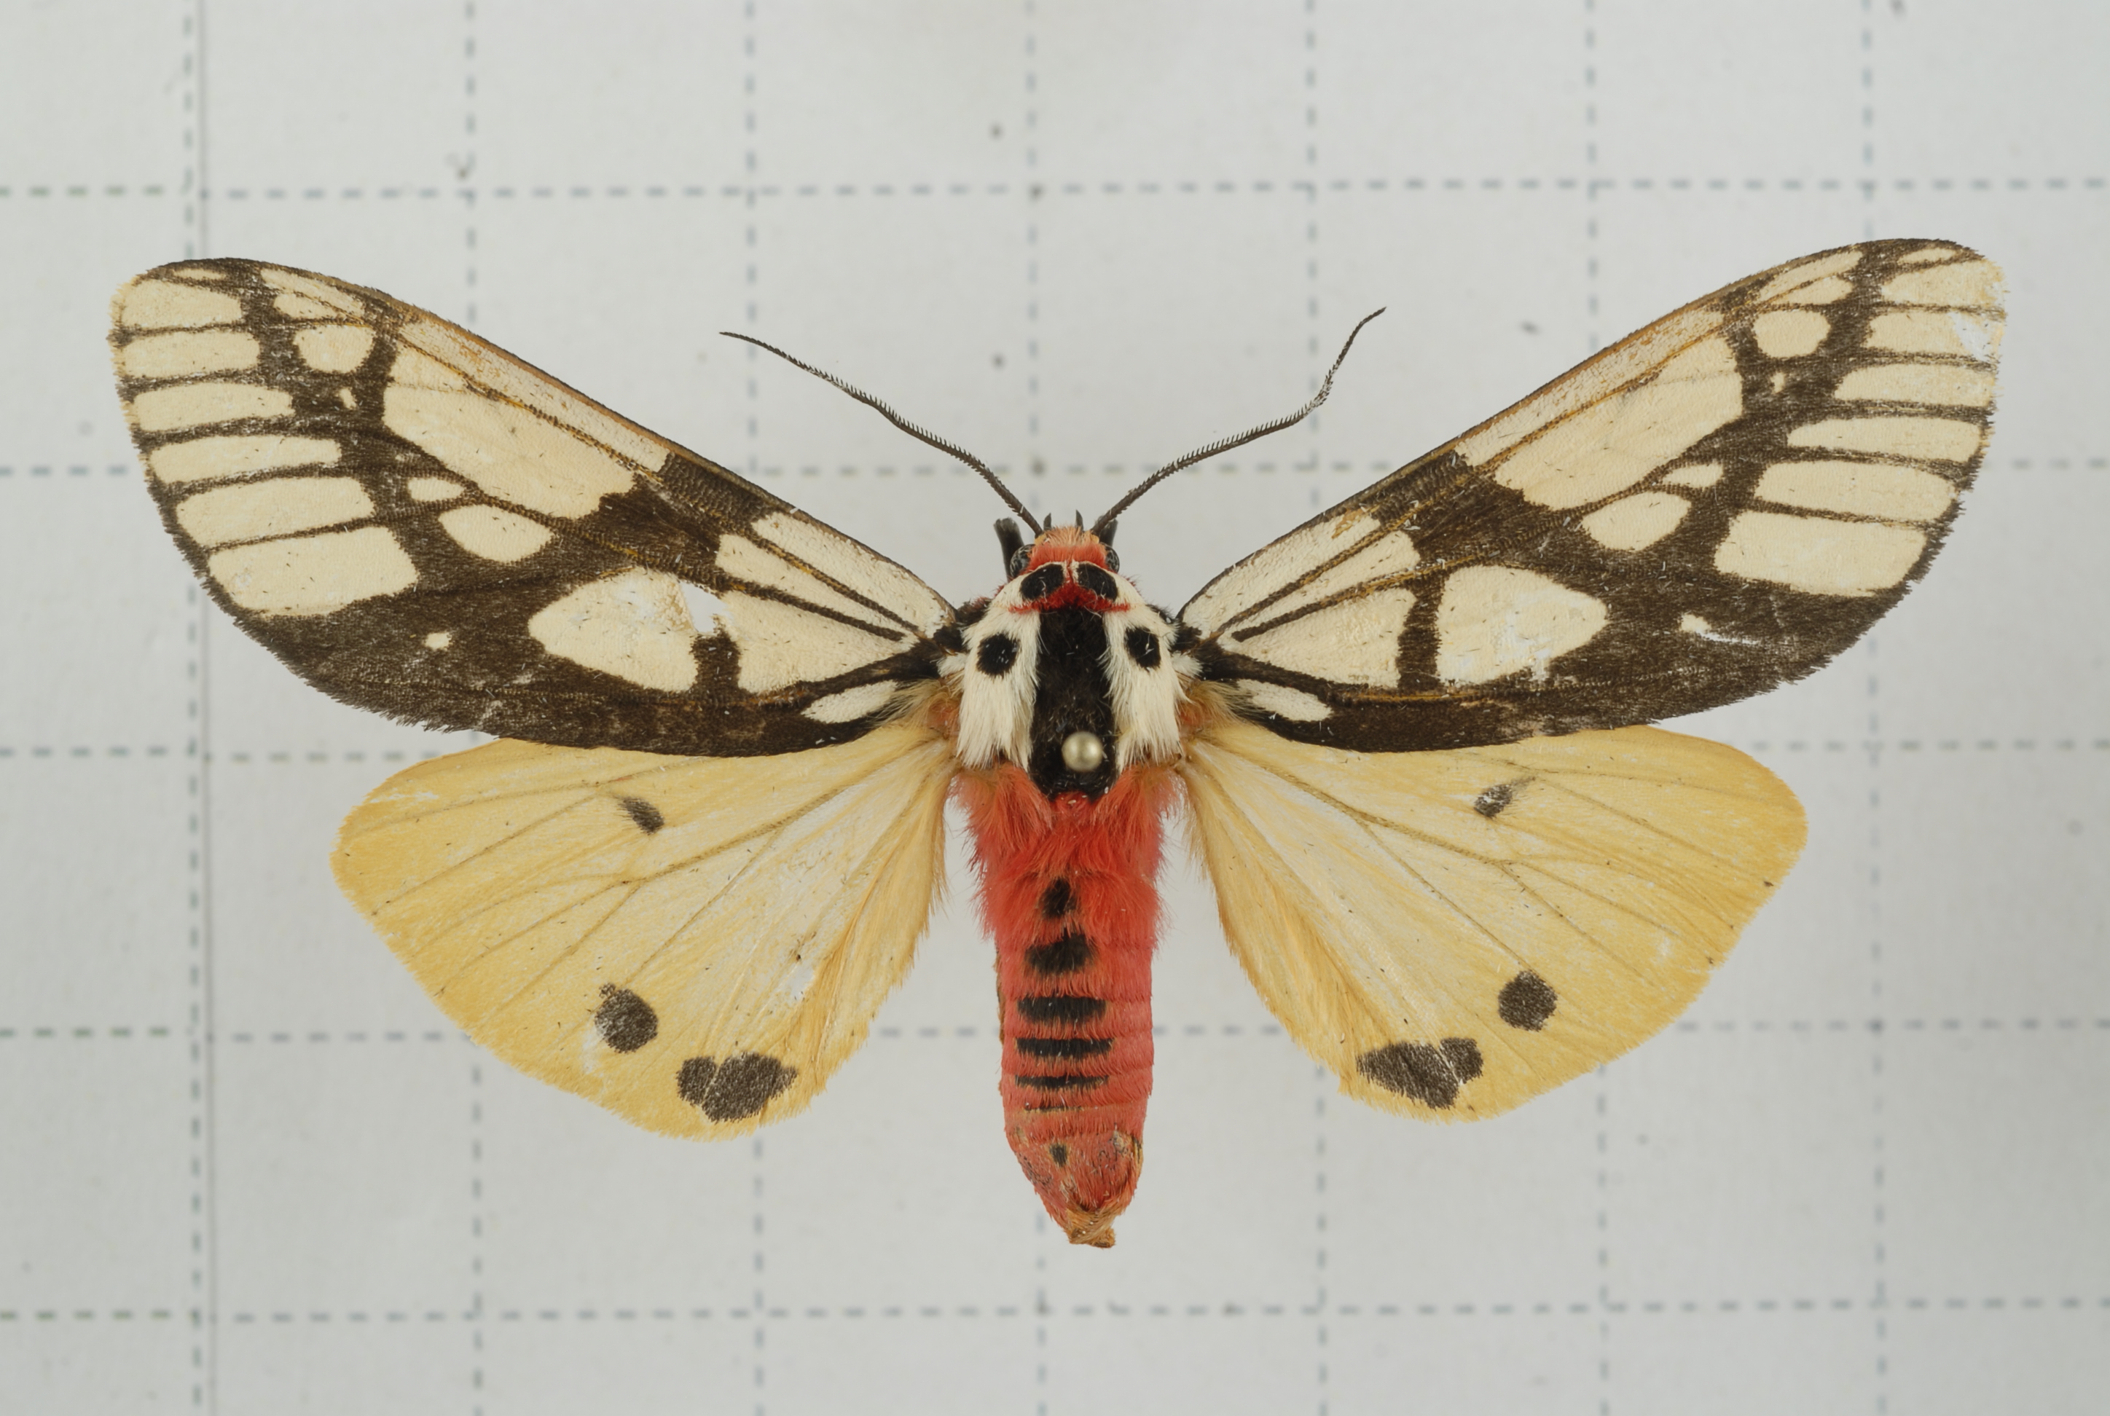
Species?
Areas galactina formosana
